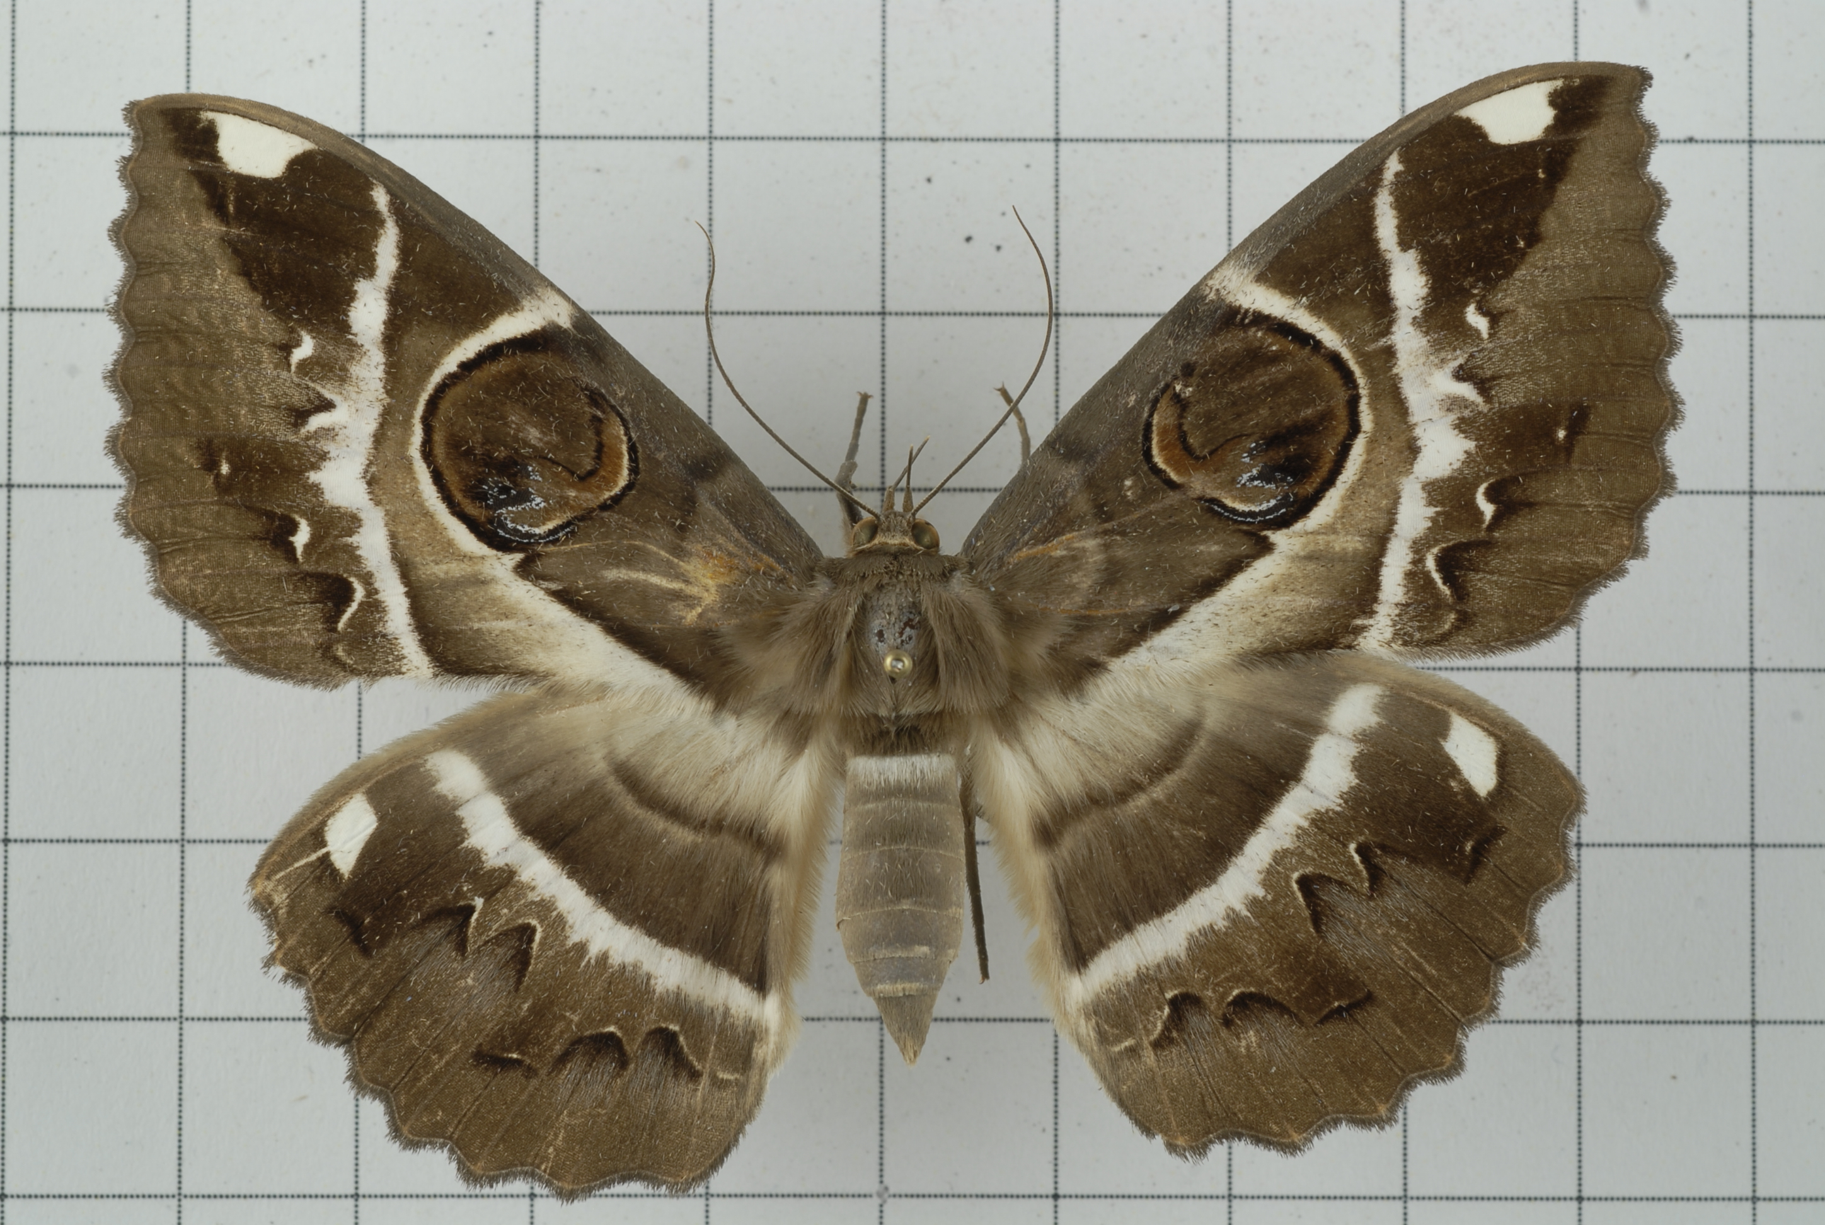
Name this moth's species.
Erebus ephesperis
